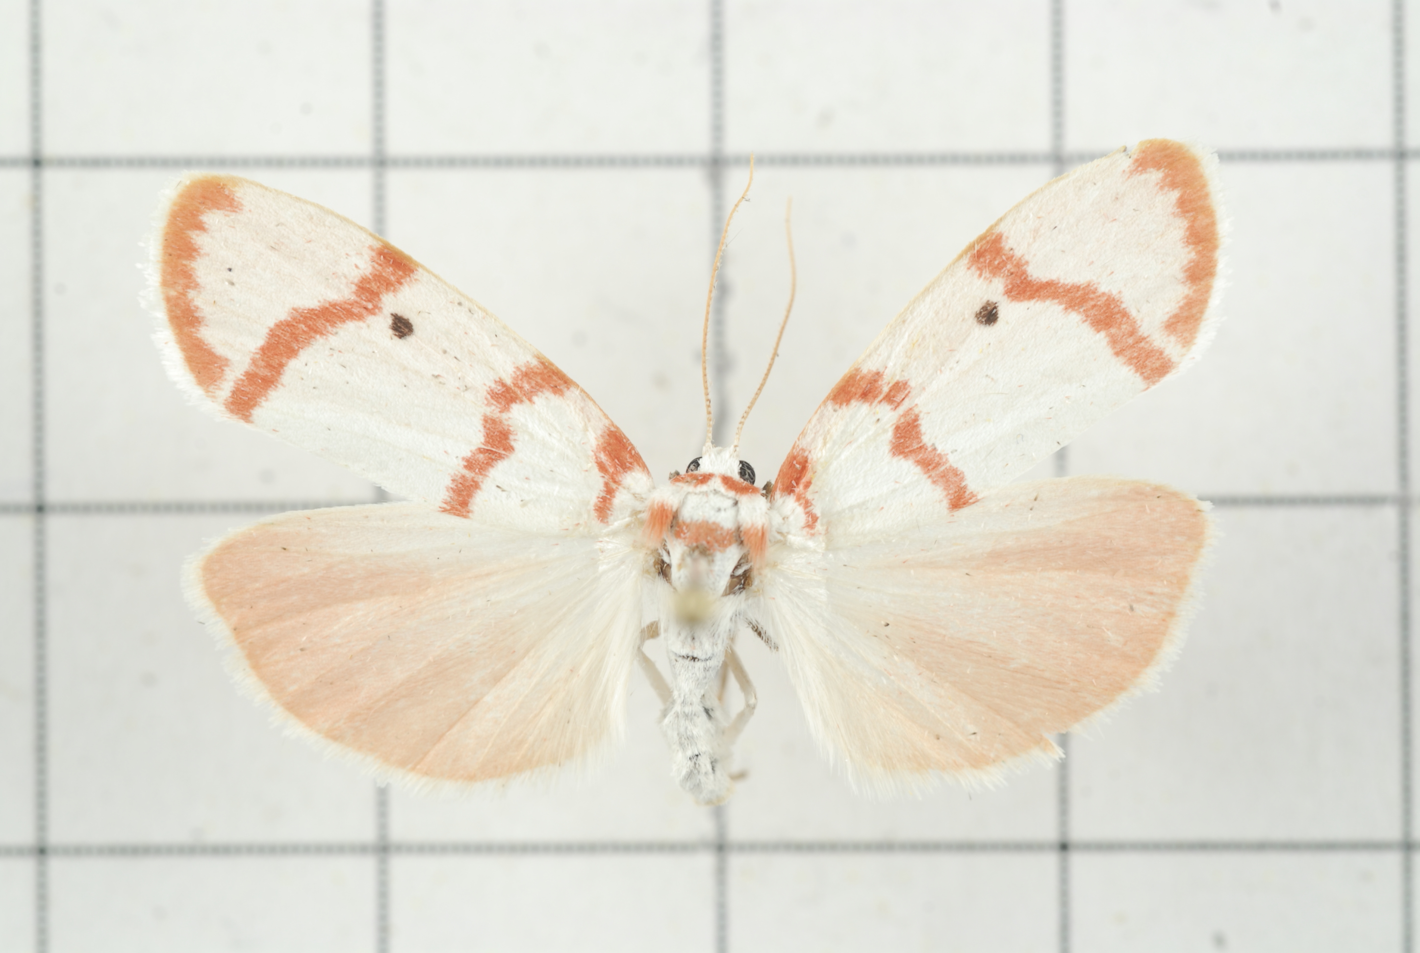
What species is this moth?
Cyana hamata hamata
